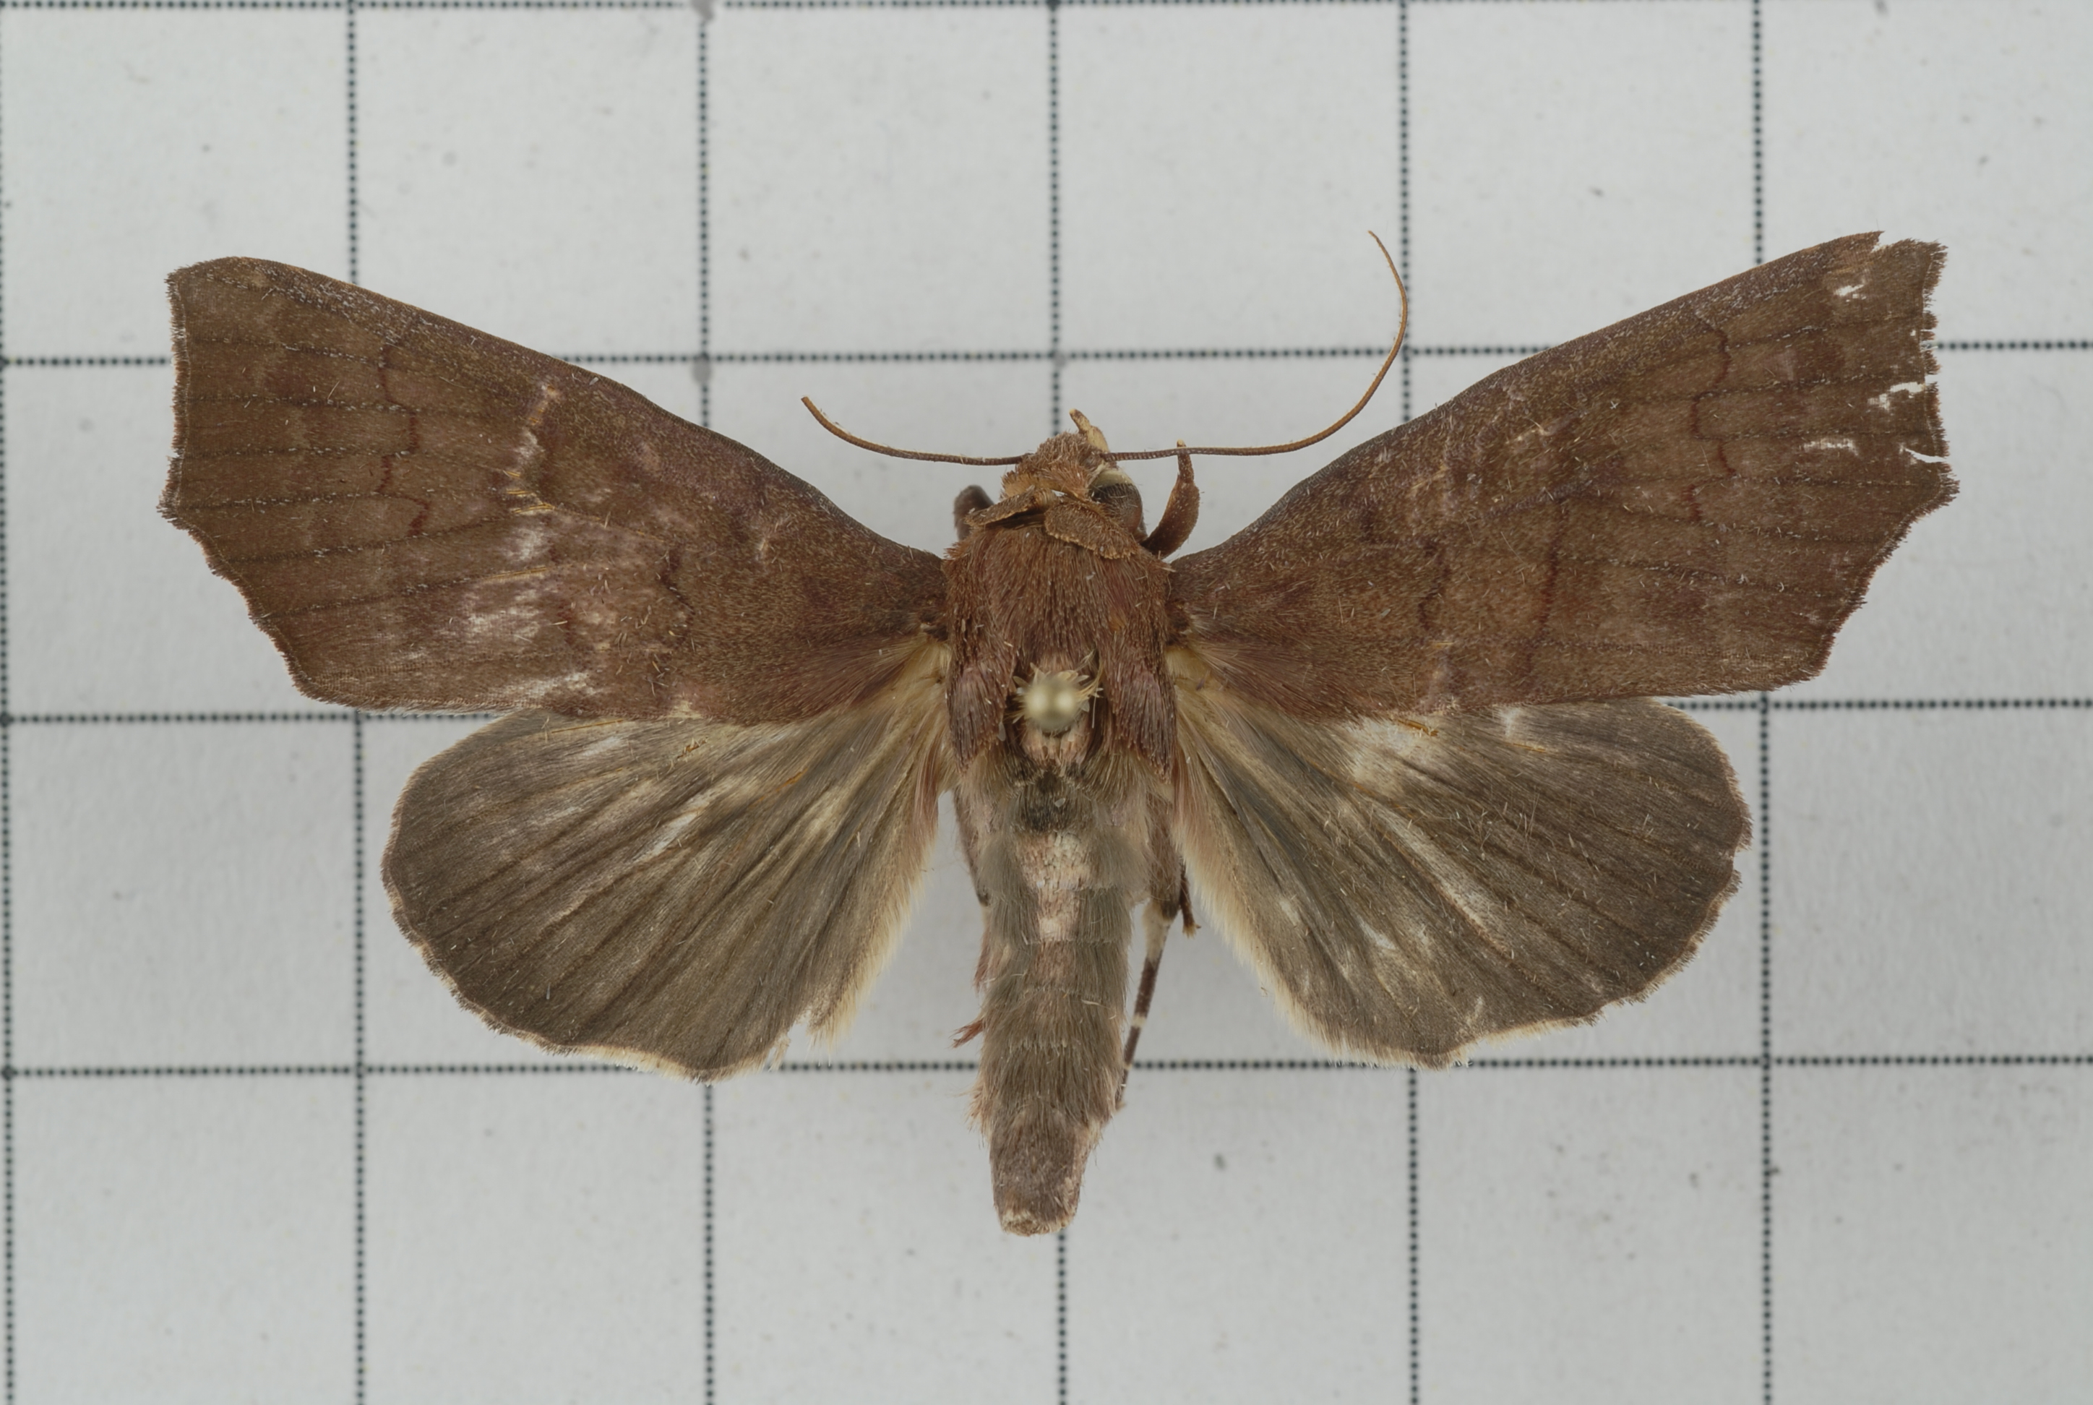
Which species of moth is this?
Rusicada privata
